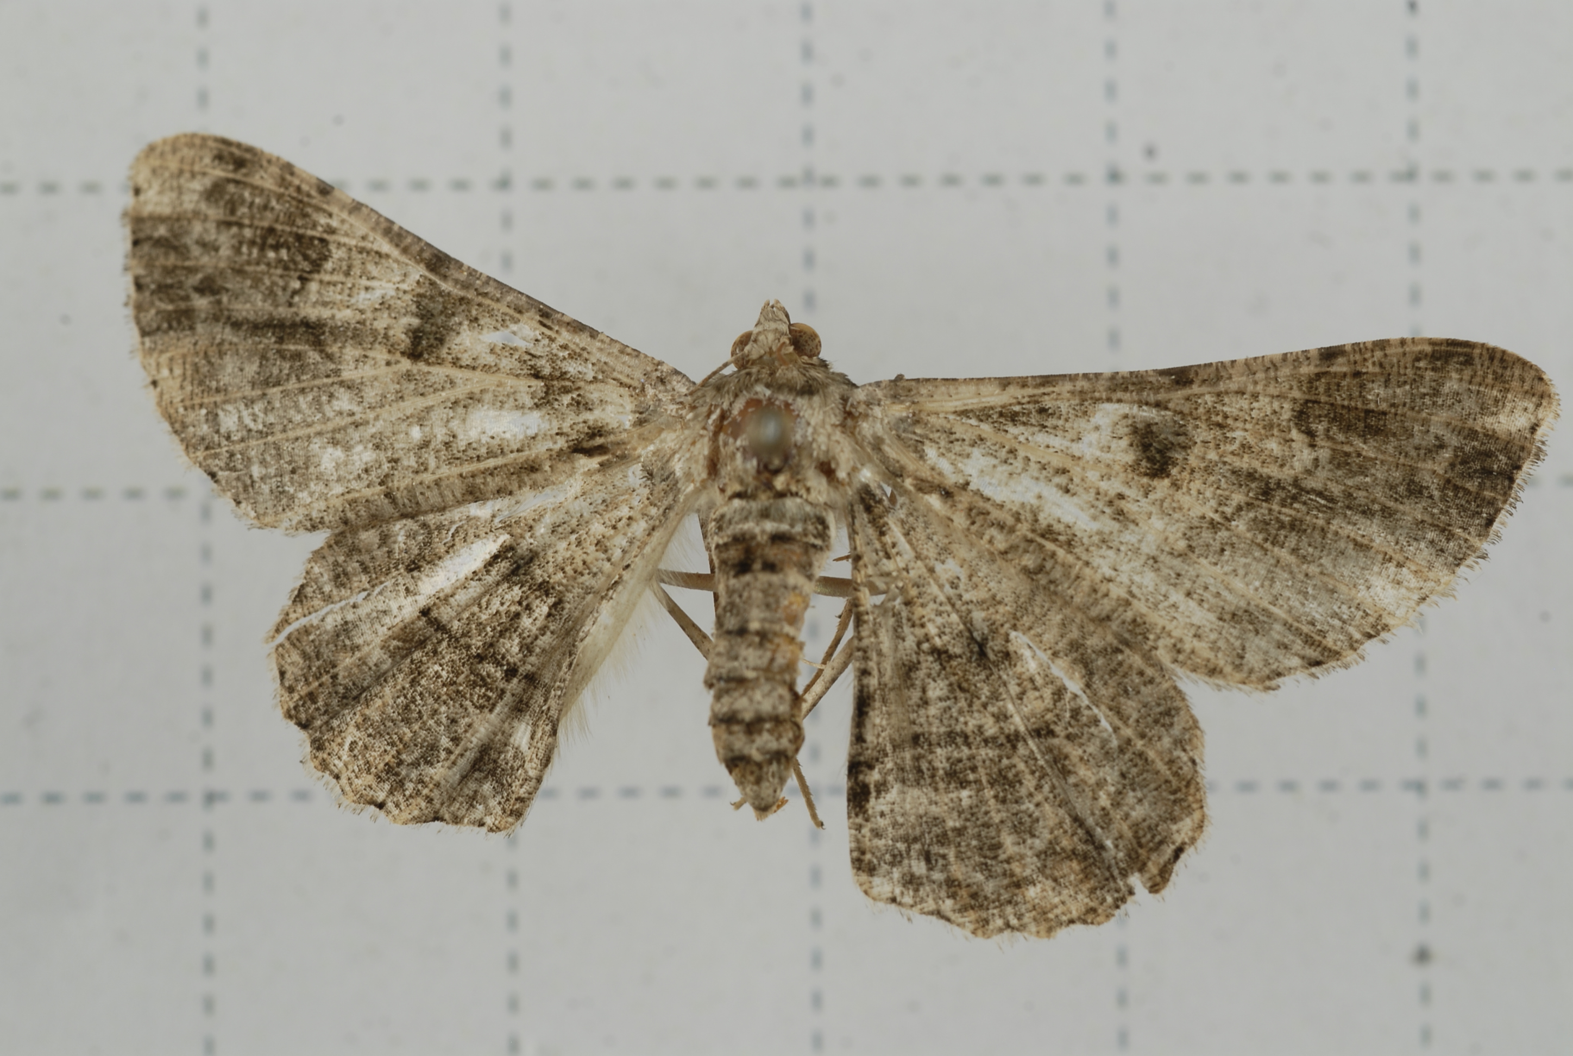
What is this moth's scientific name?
Cleora repulsaria repulsaria
